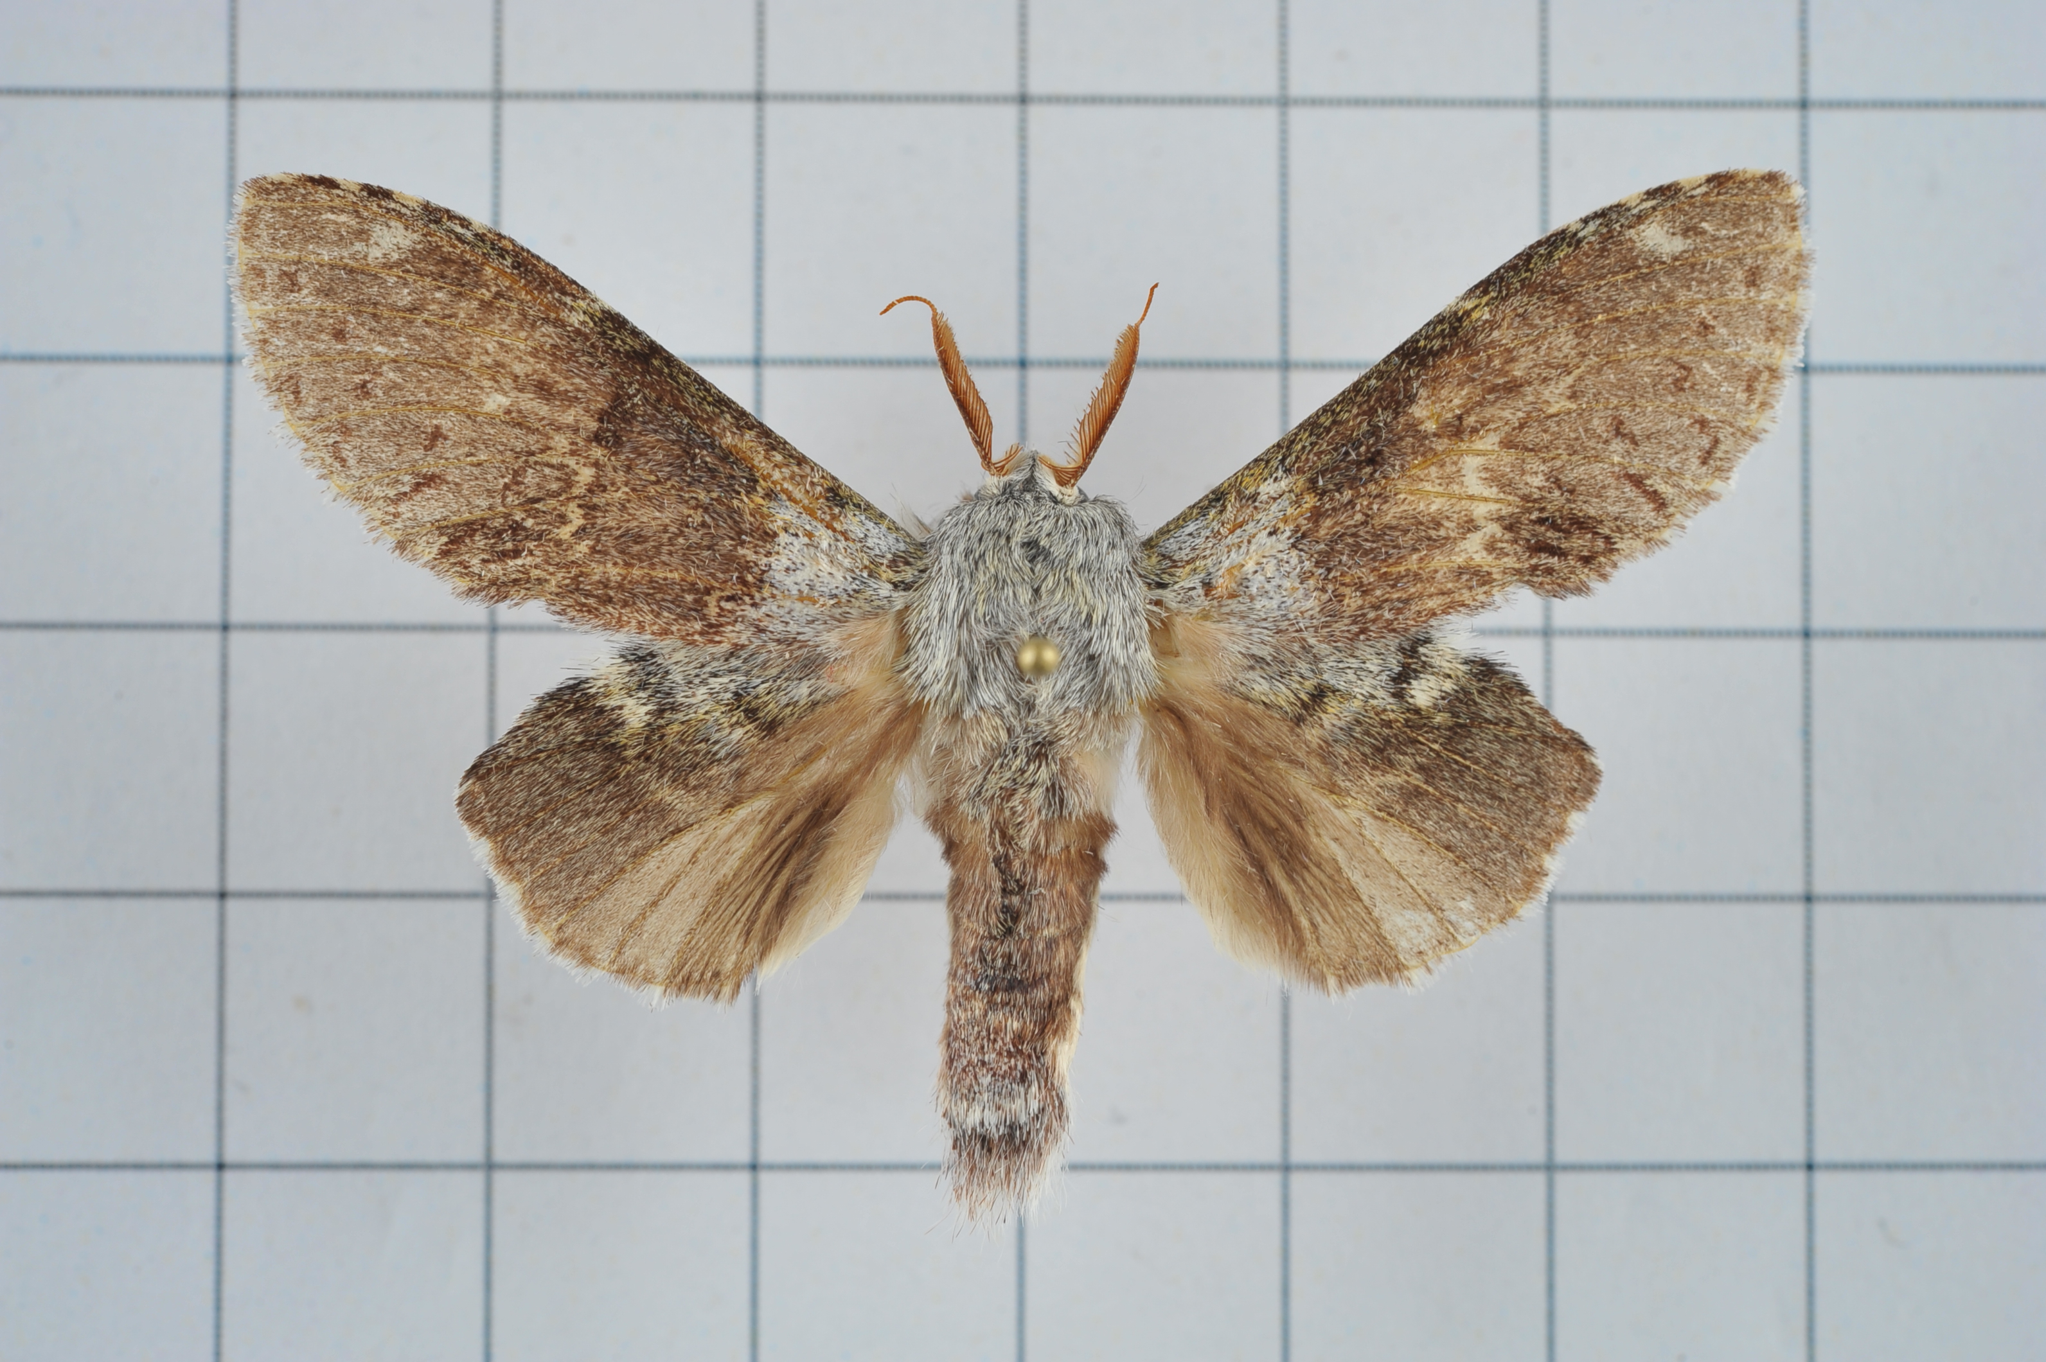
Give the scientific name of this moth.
Stauropus teikichiana teikichiana
